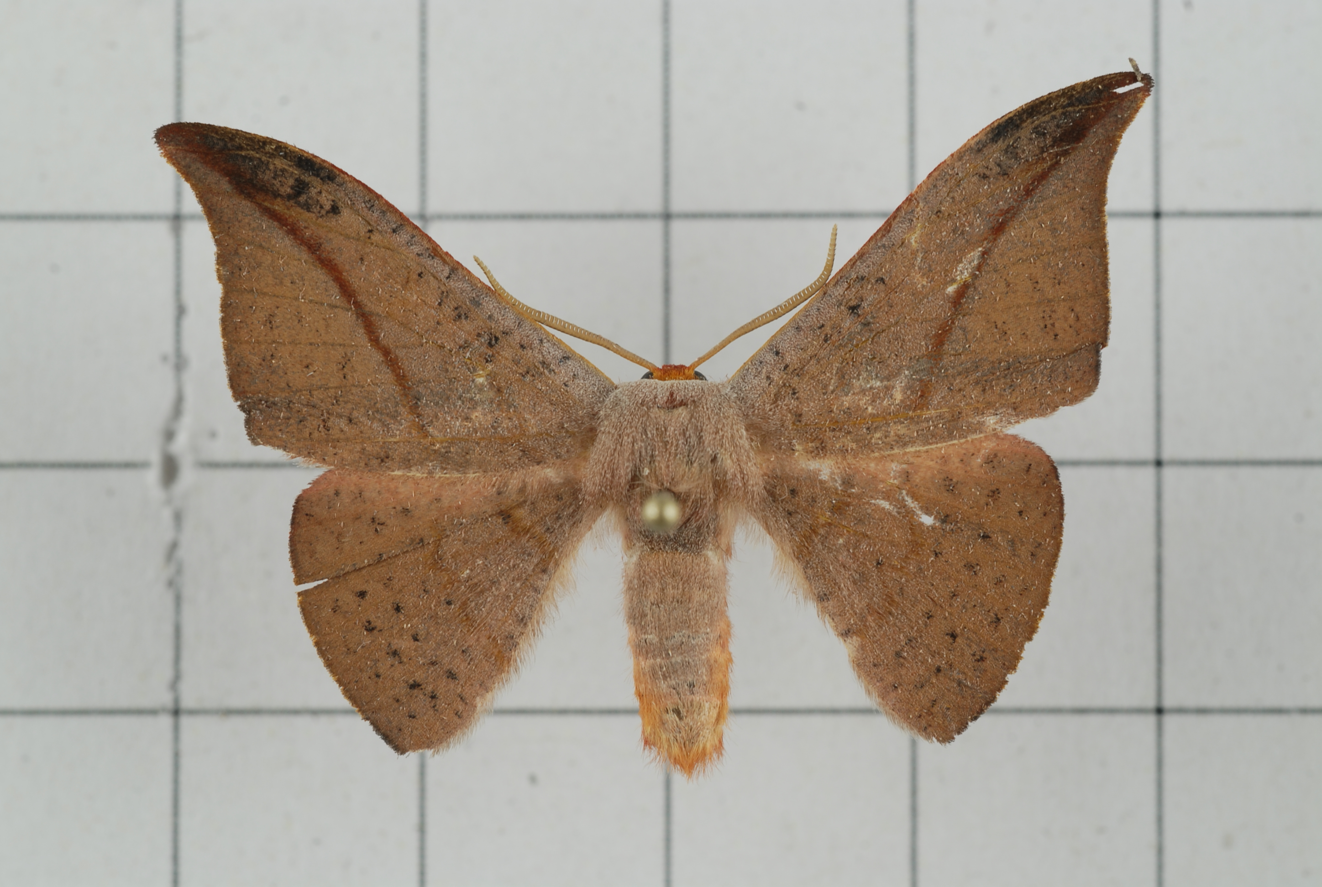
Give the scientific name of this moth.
Oreta insignis
